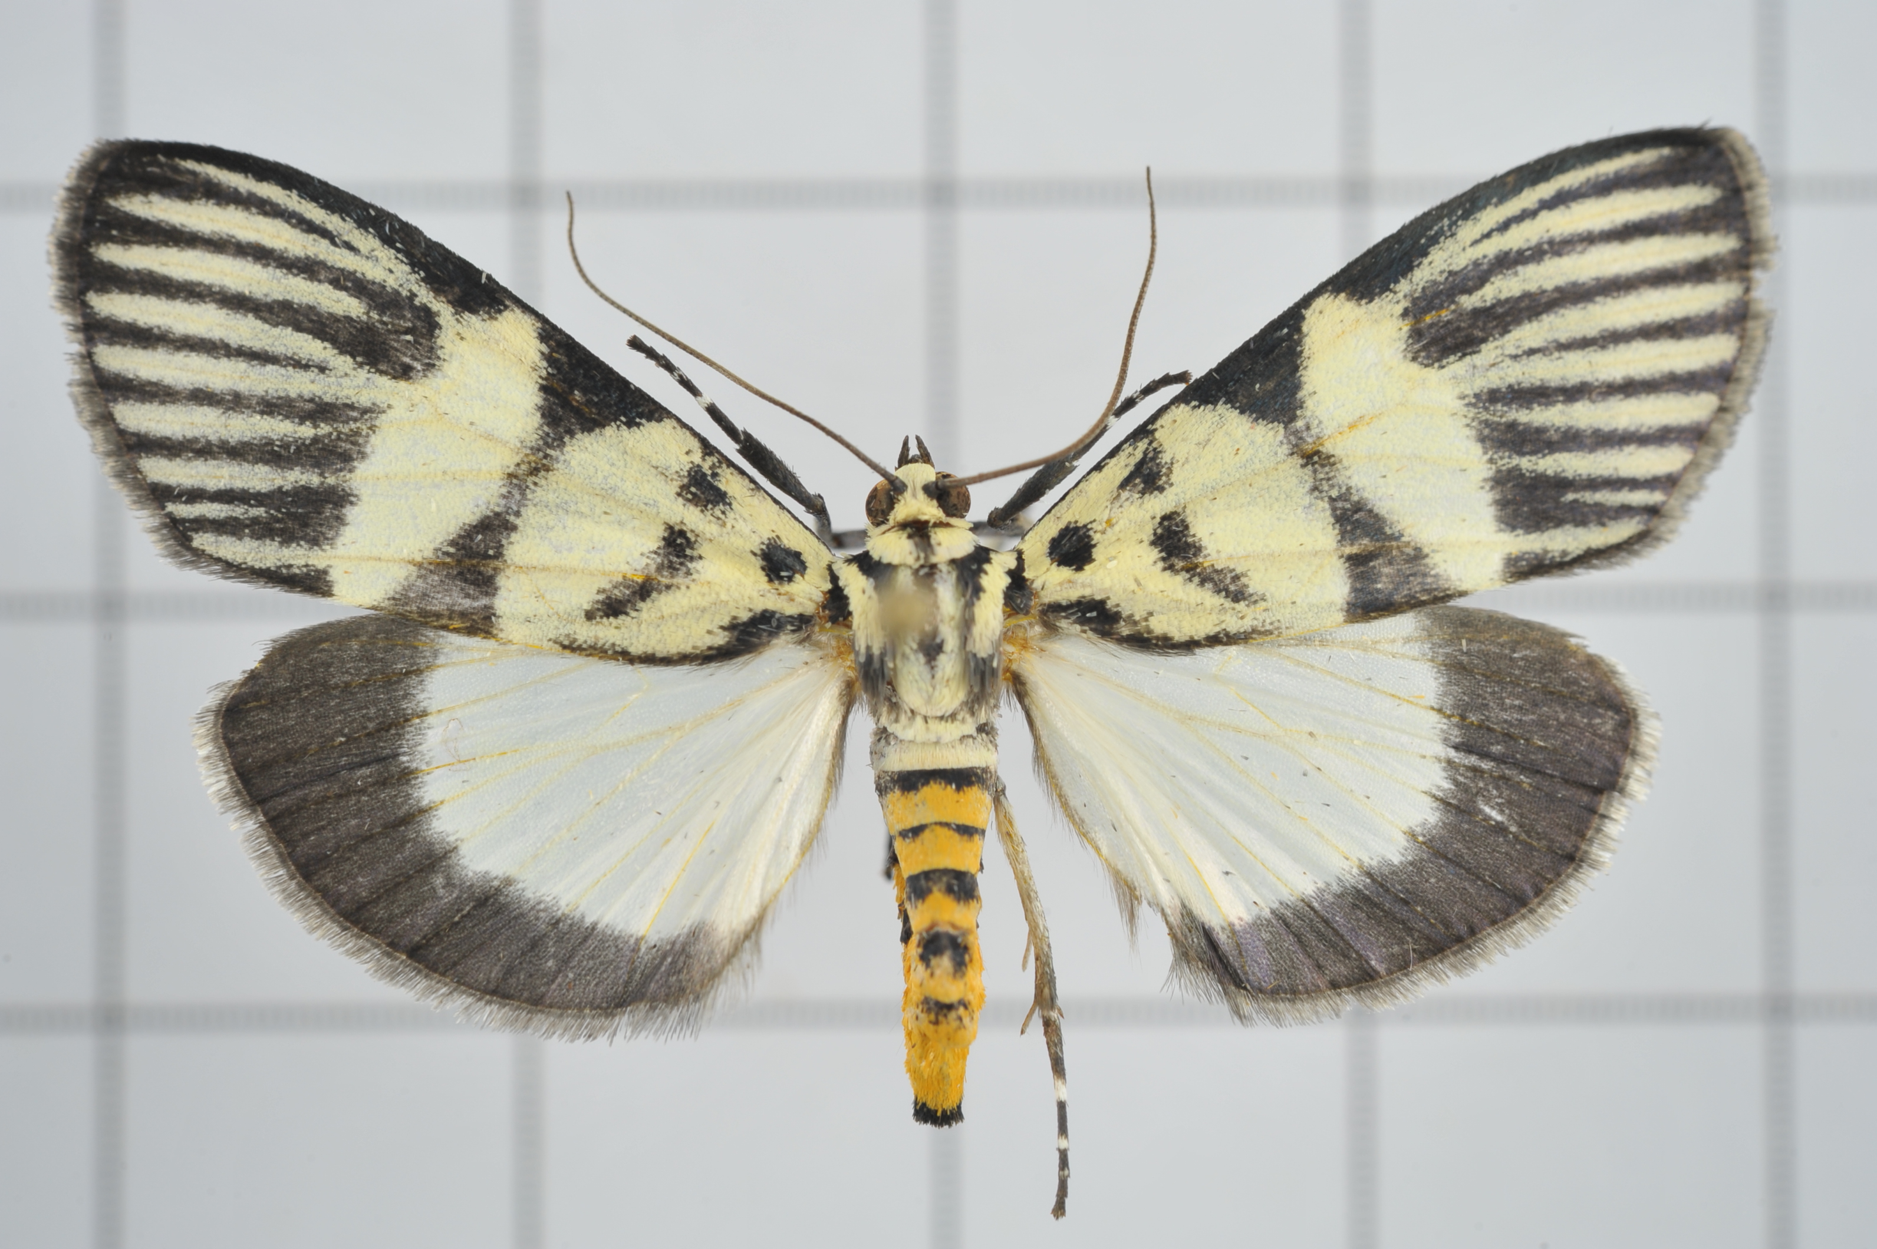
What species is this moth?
Heortia vitessoides
